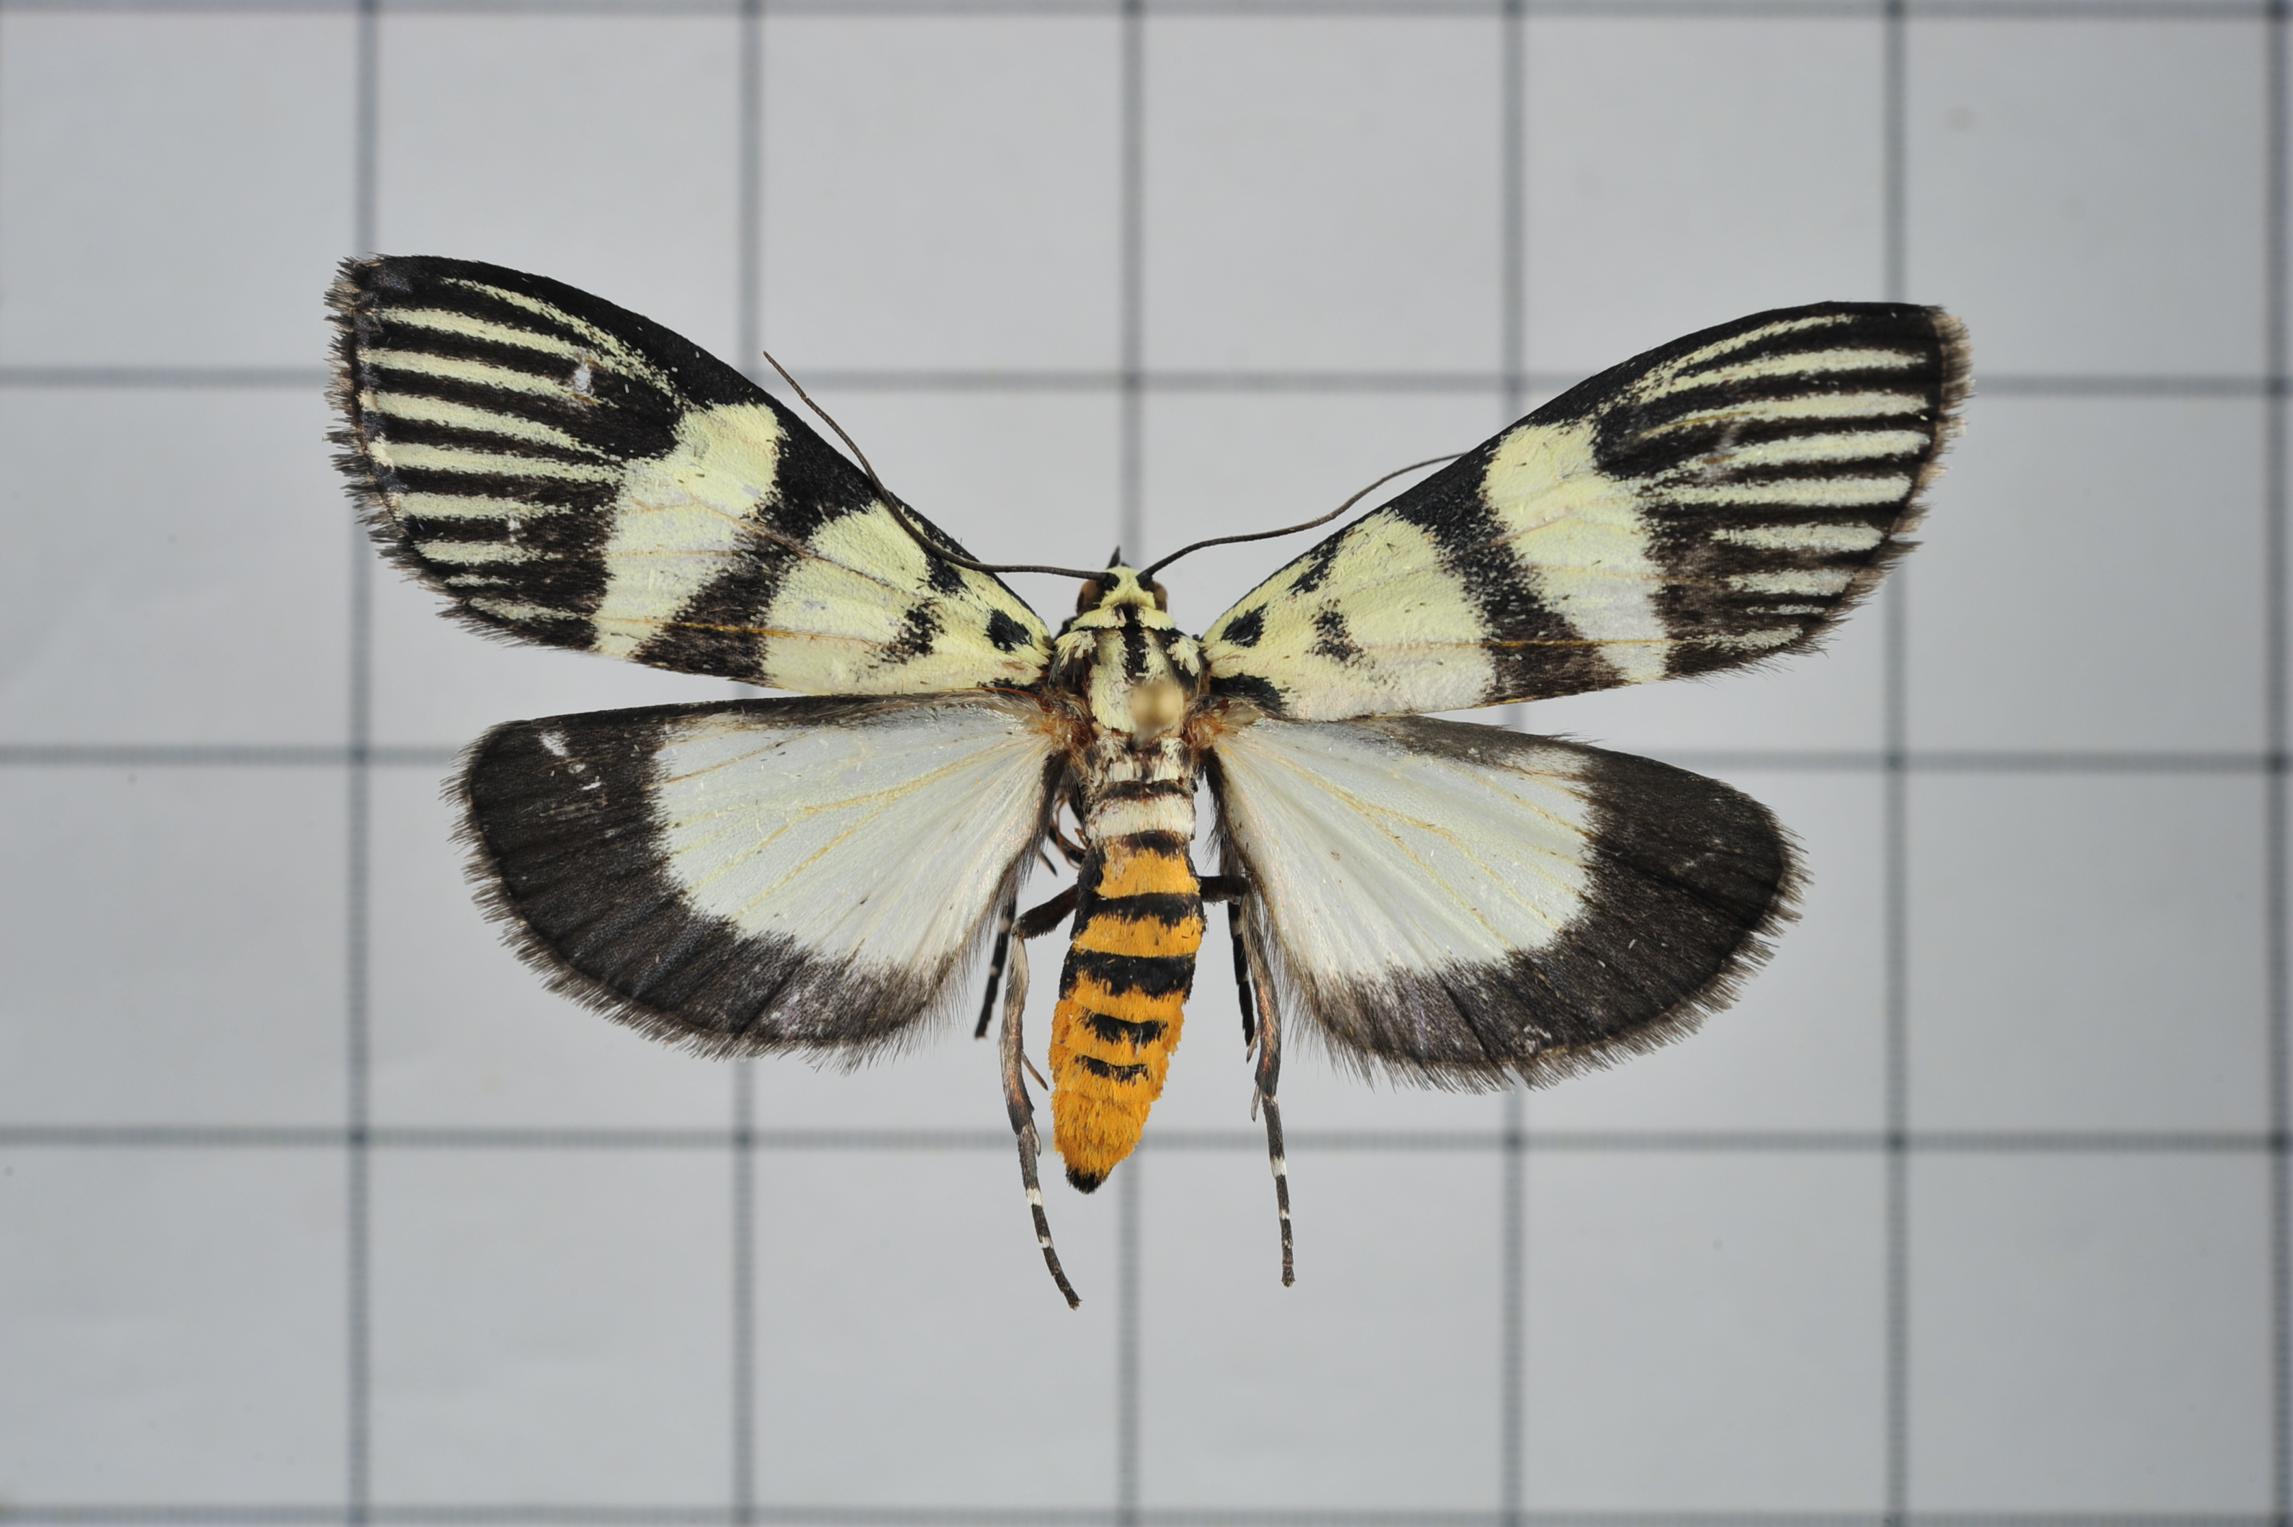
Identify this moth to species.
Heortia vitessoides
